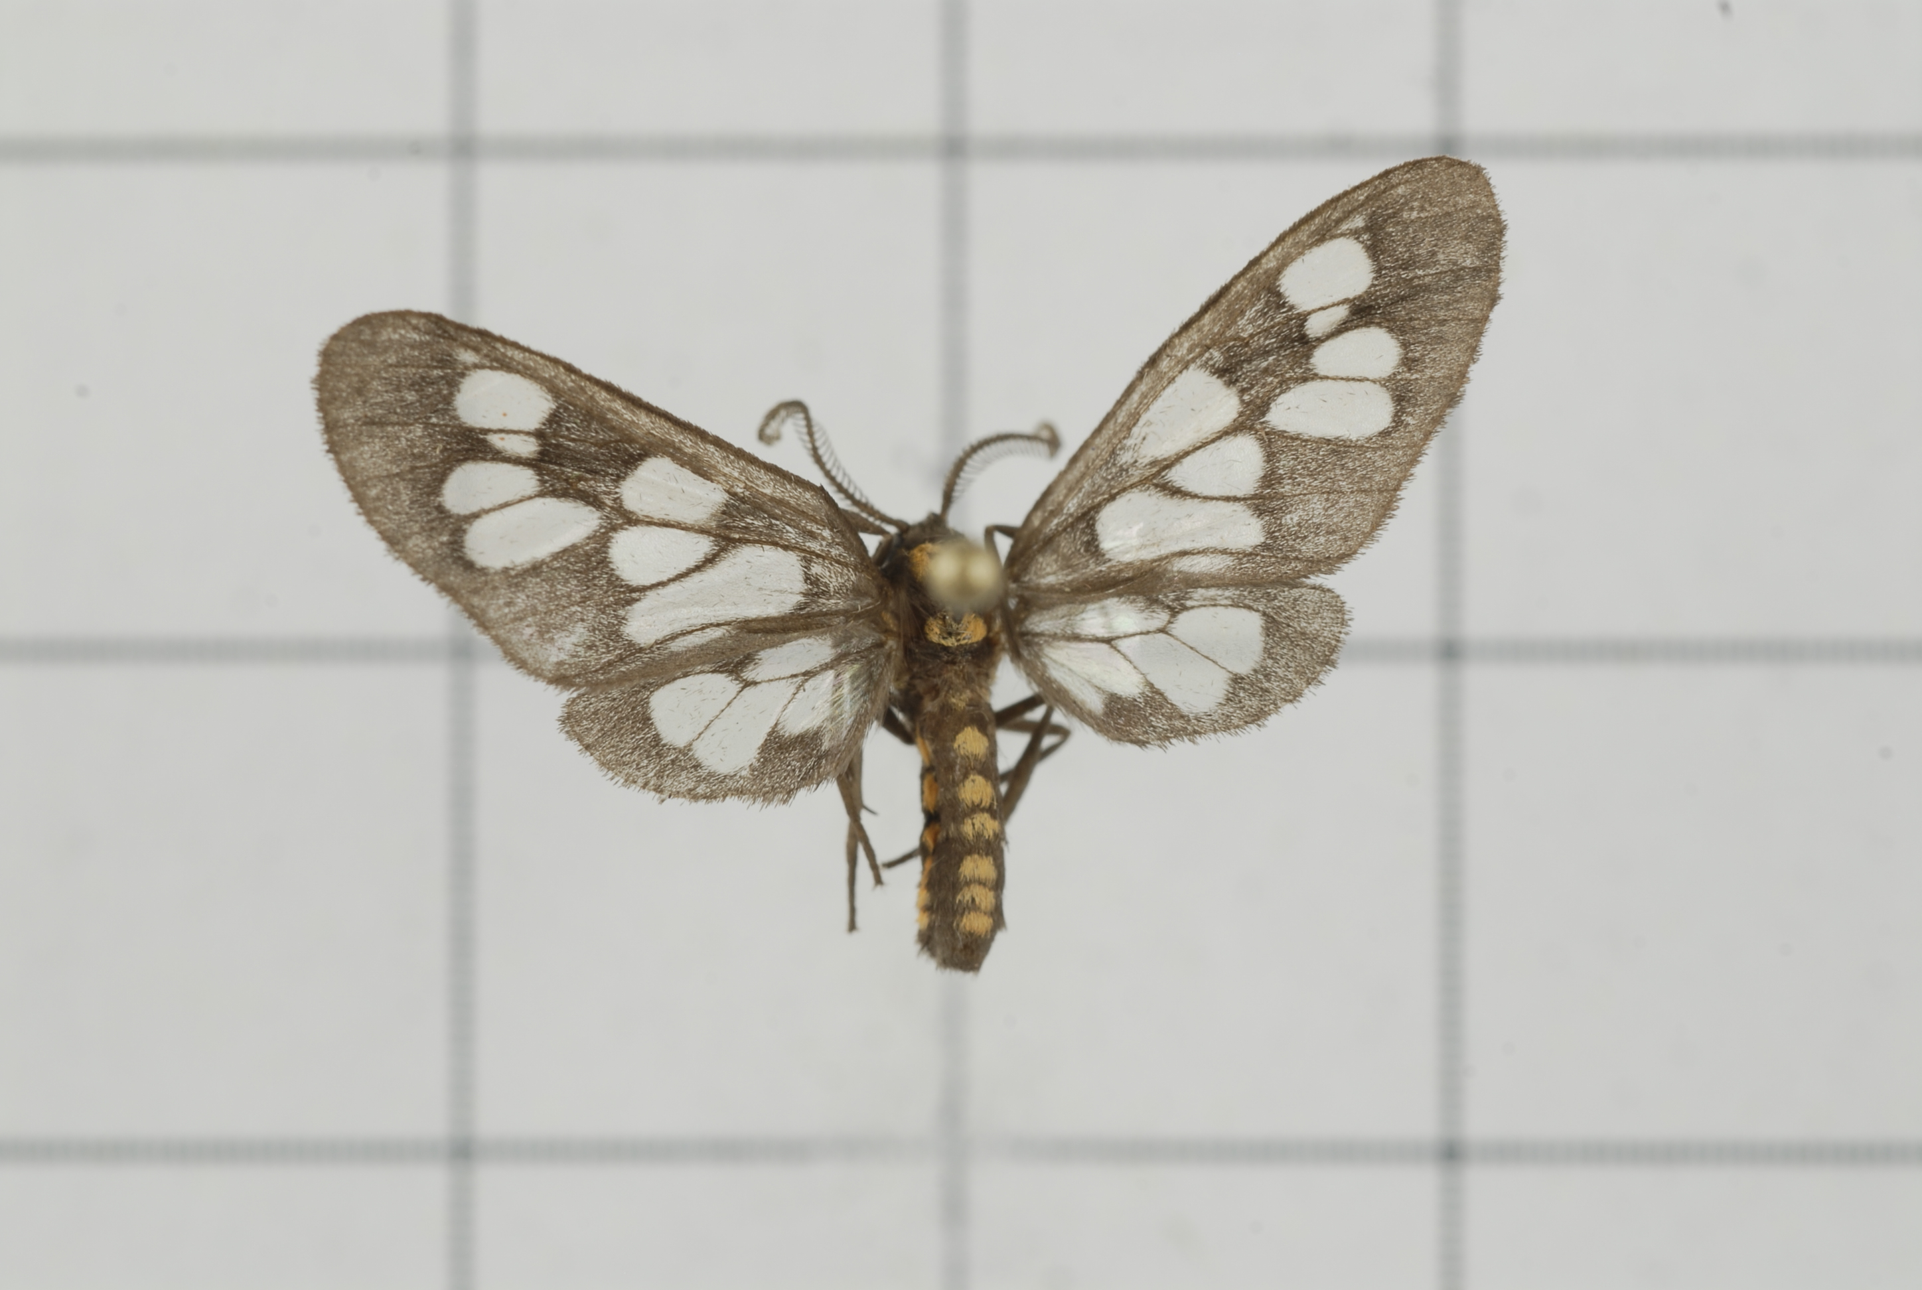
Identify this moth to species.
Eressa confinis finitima
